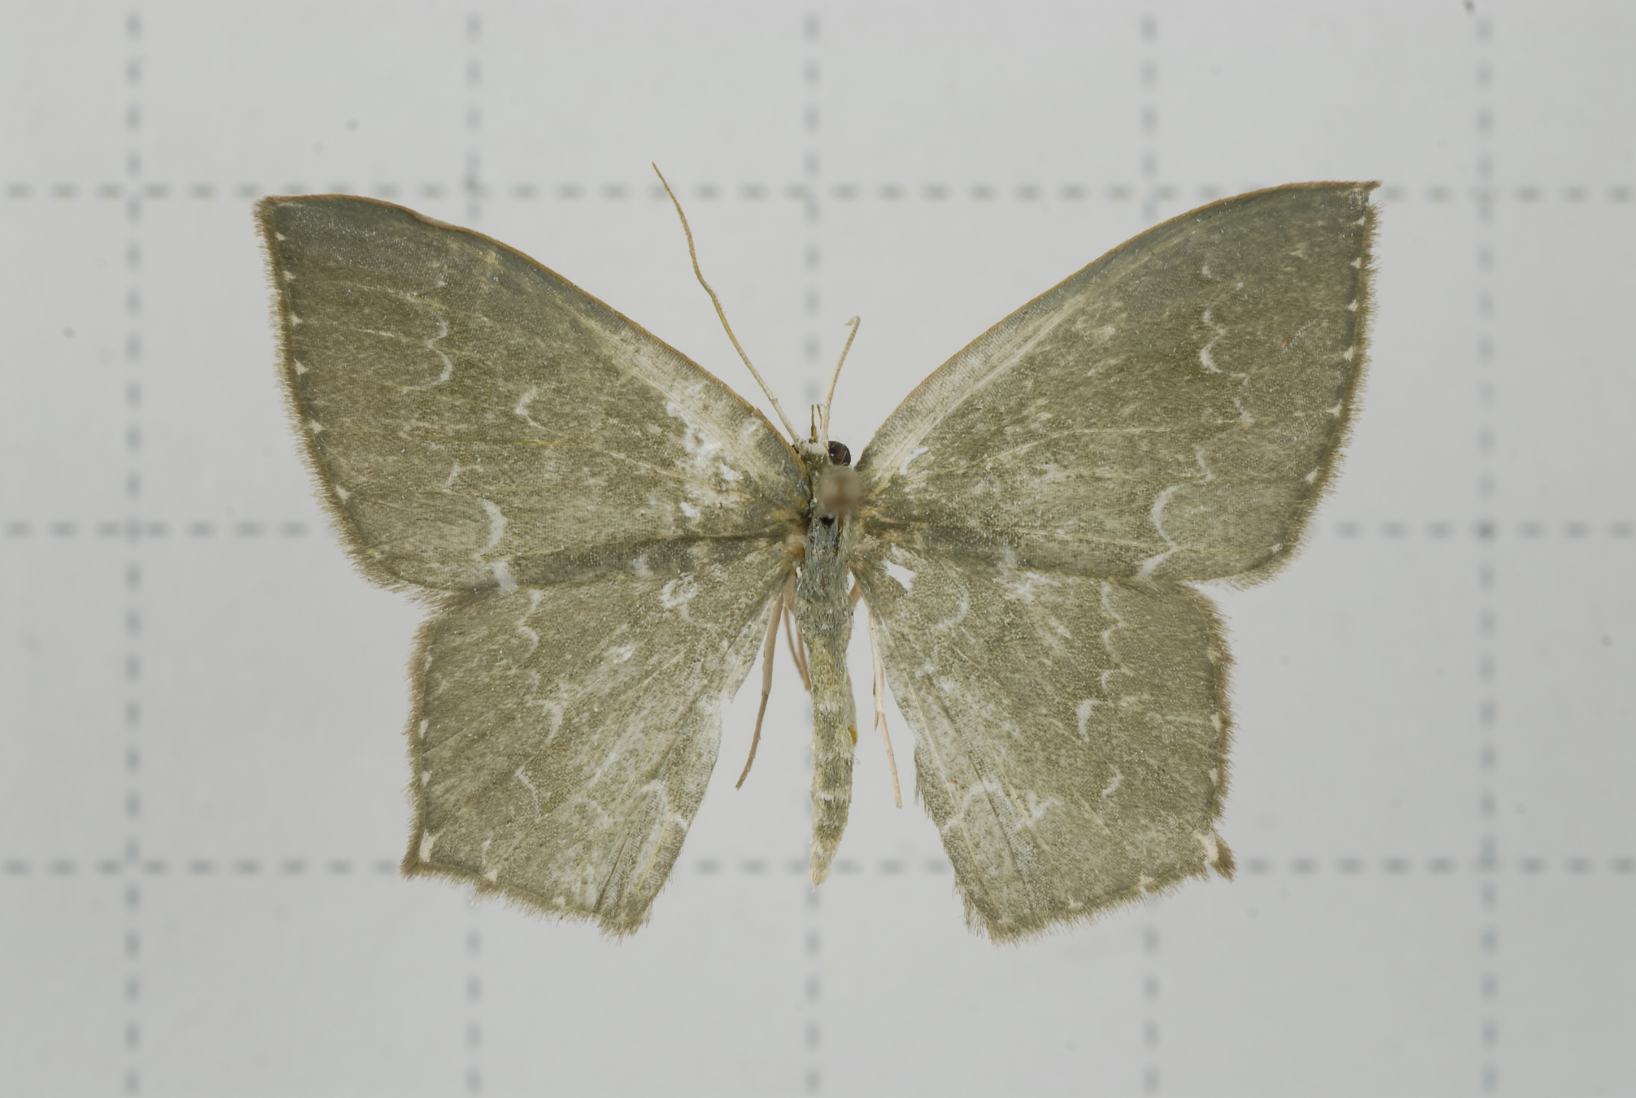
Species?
Maxates lactipuncta
